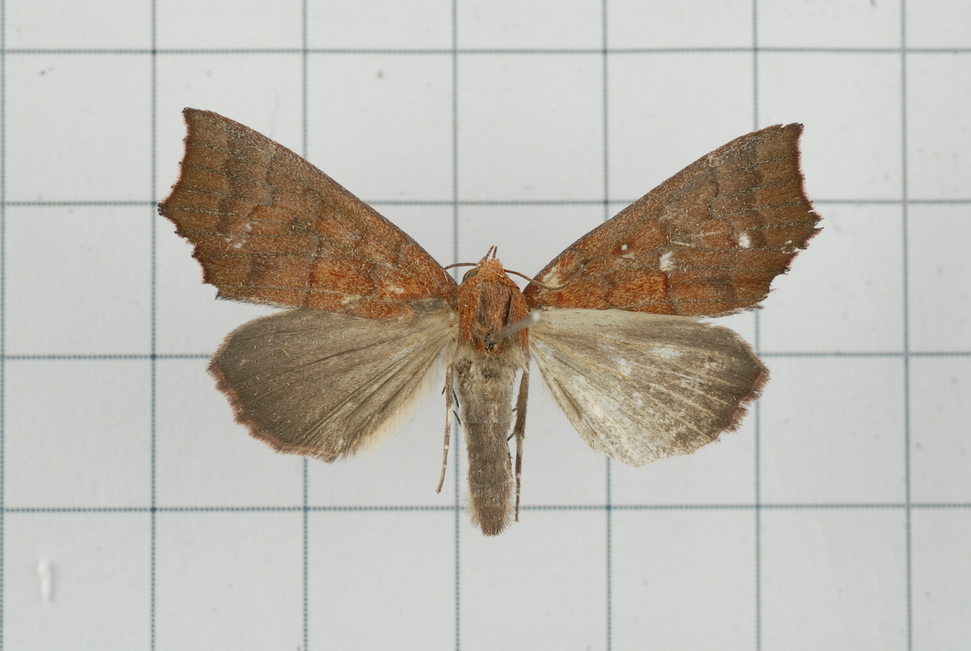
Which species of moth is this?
Rusicada privata
